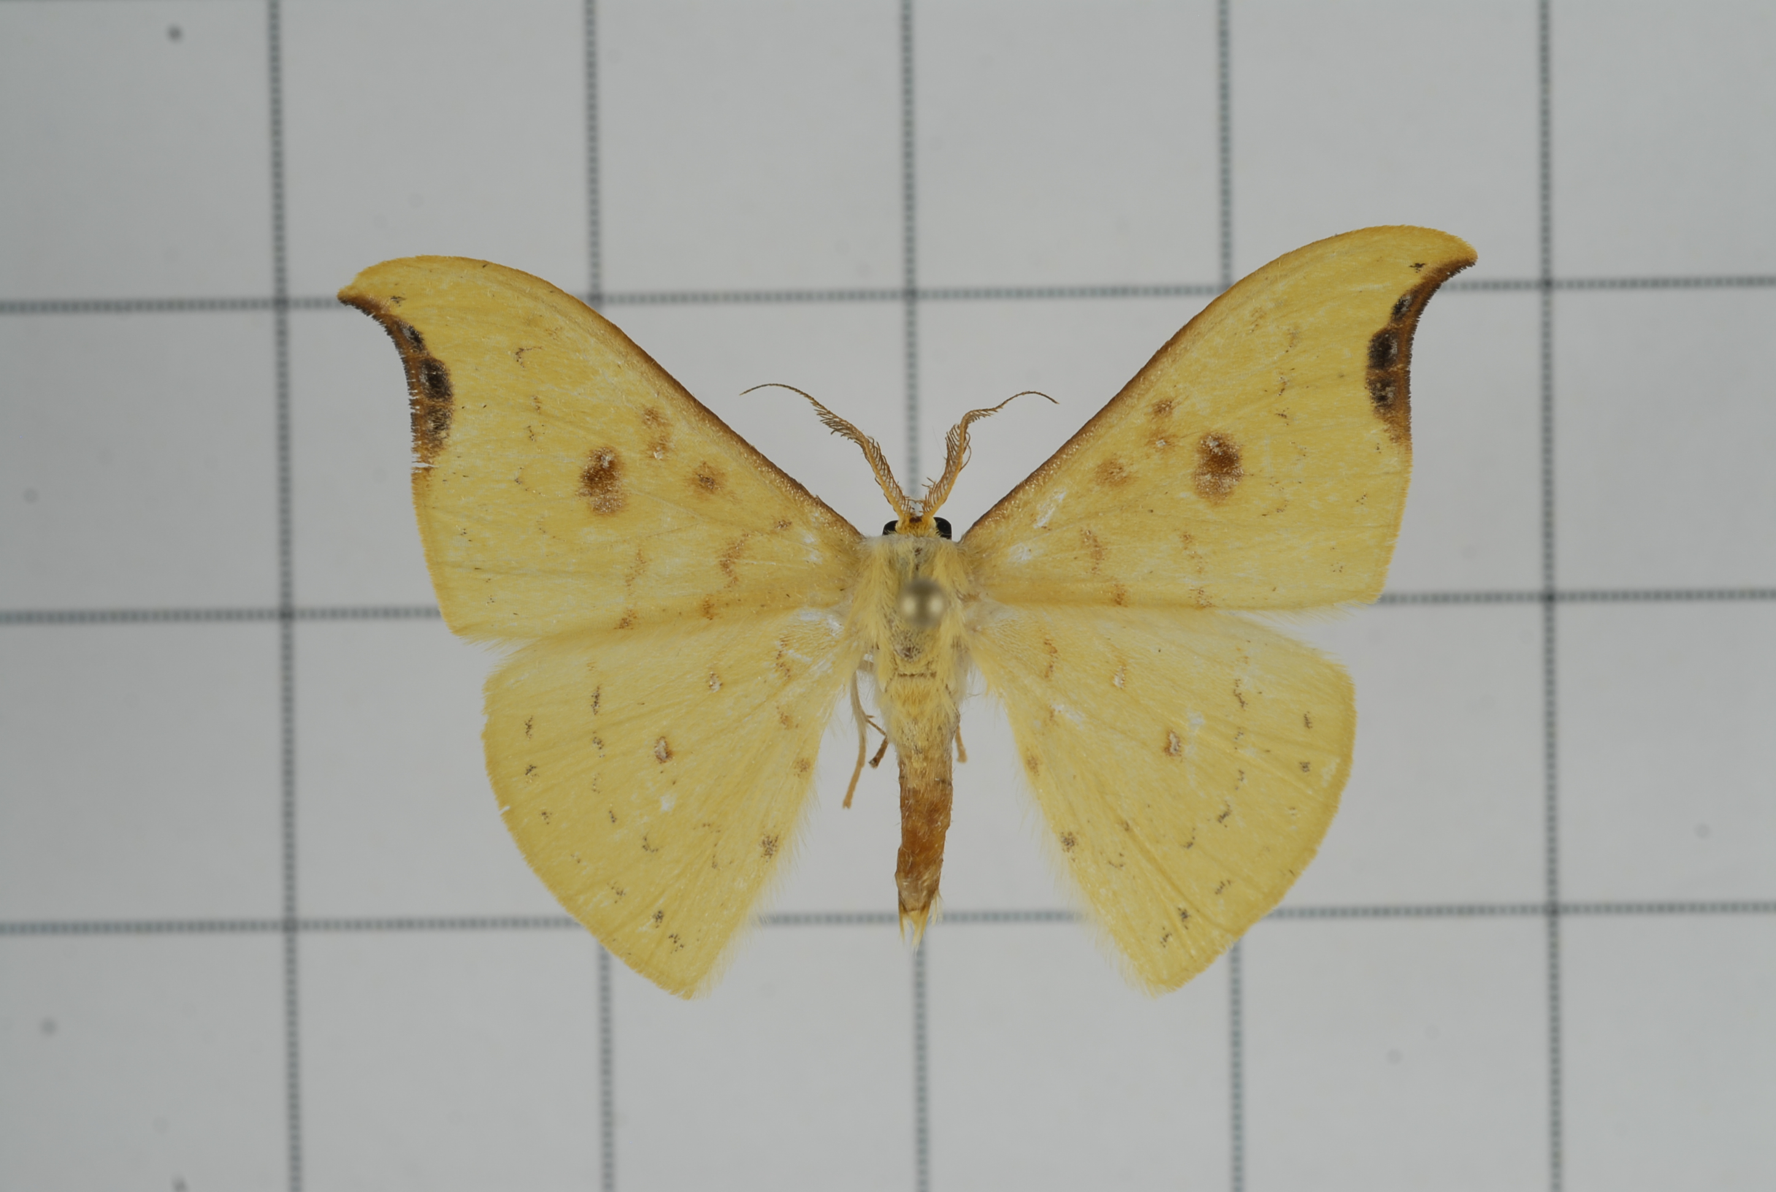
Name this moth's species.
Tridrepana arikana arikana
